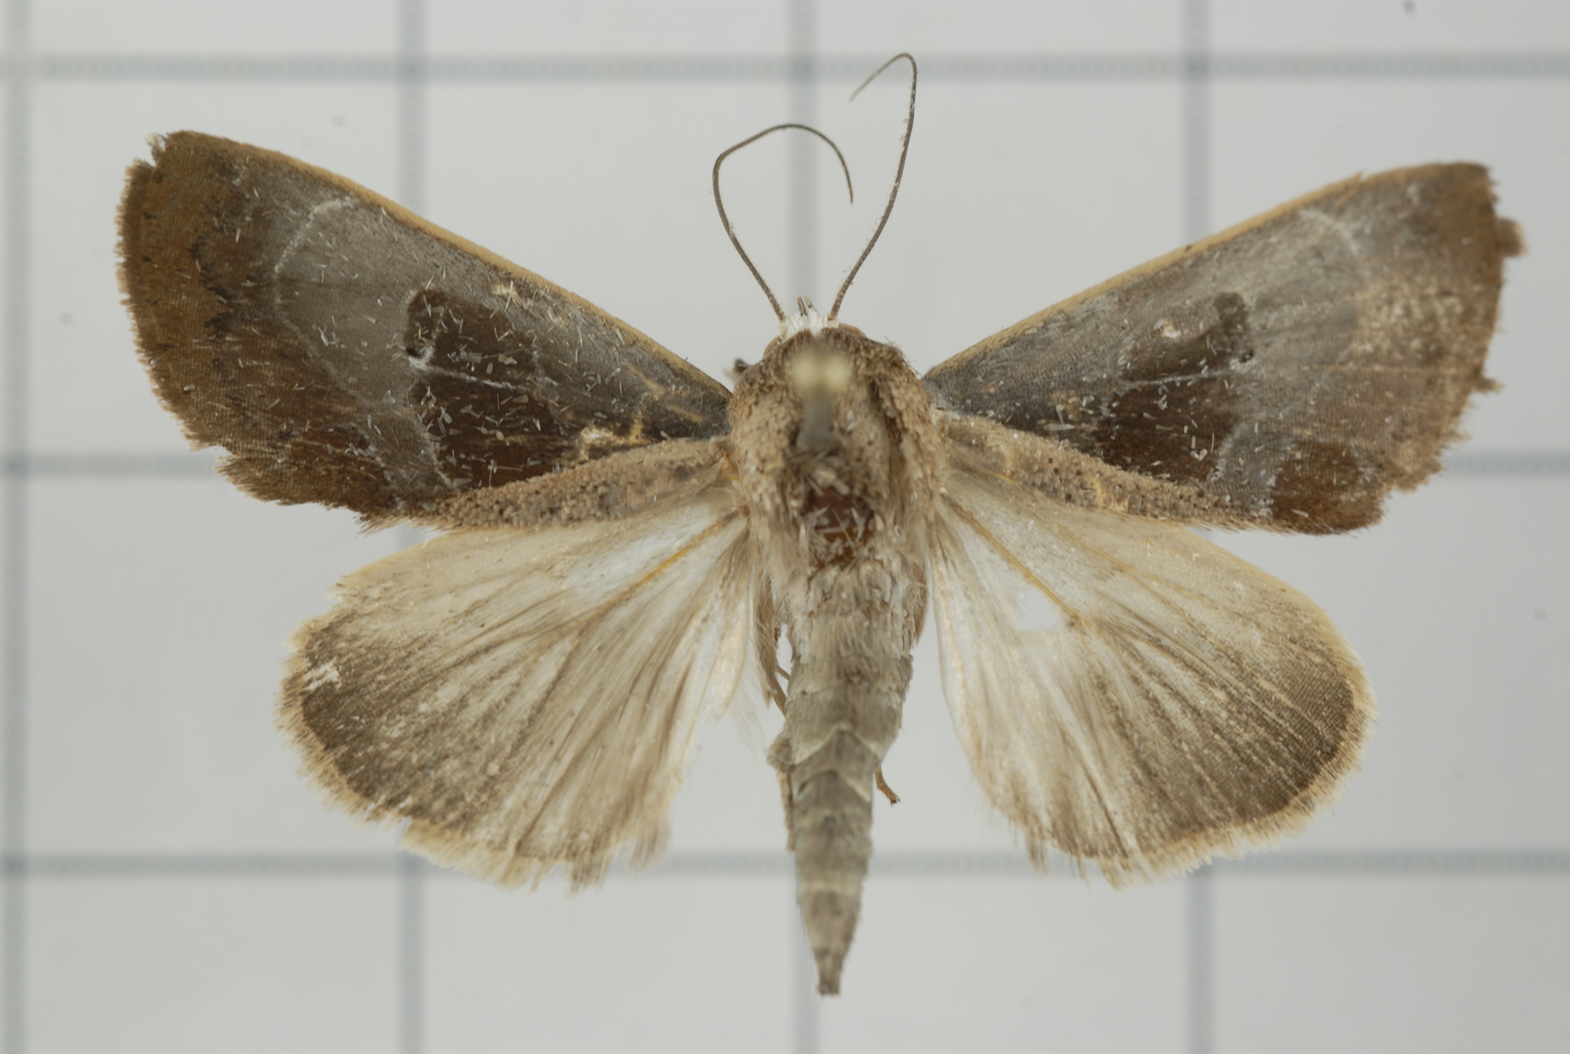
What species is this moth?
Westermannia elliptica elliptica
